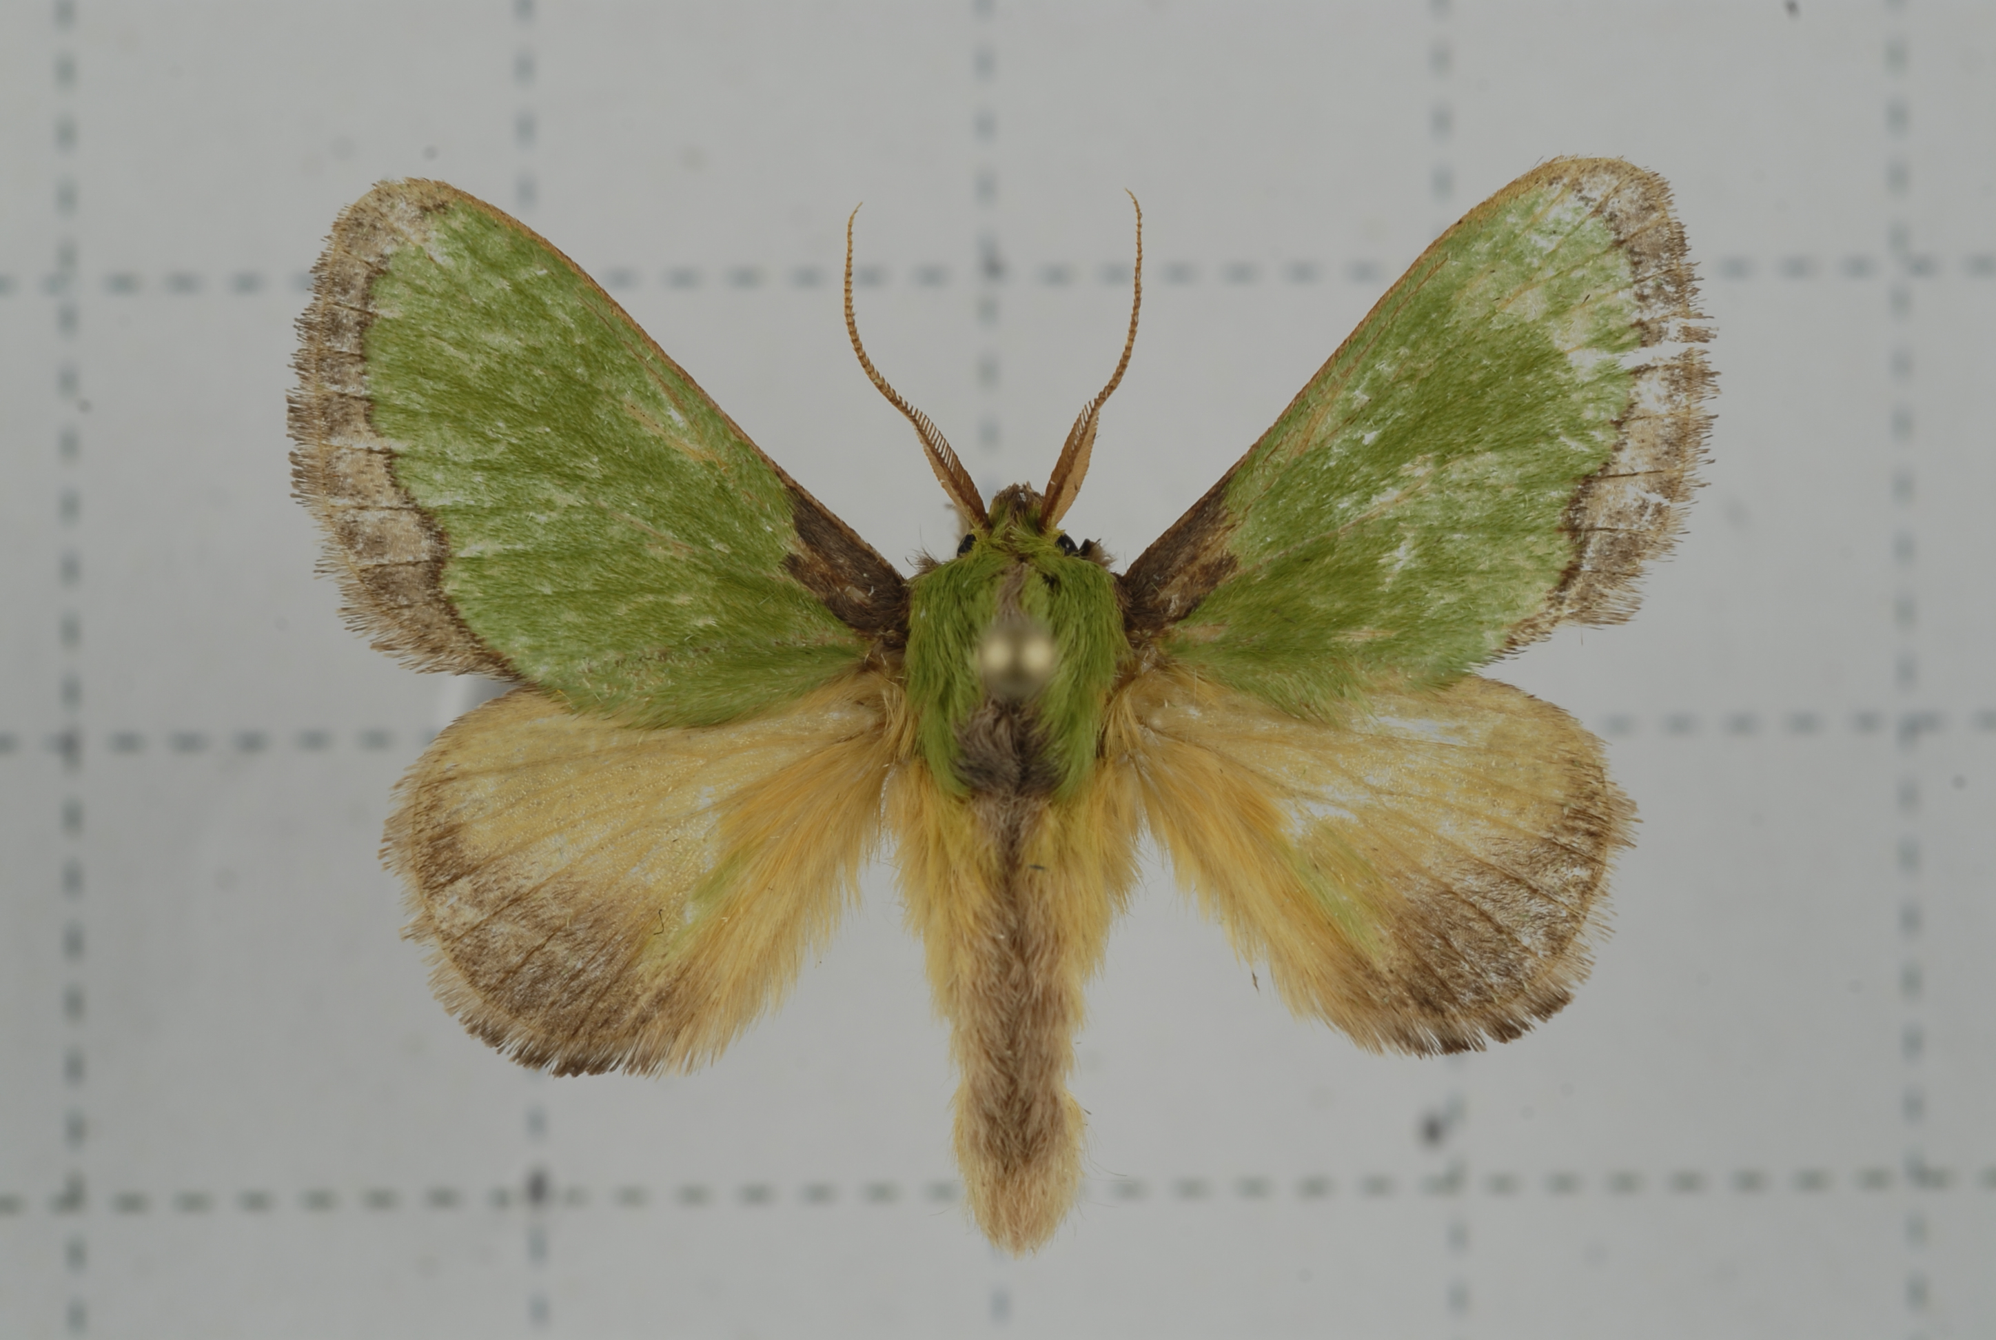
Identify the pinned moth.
Parasa shirakii
